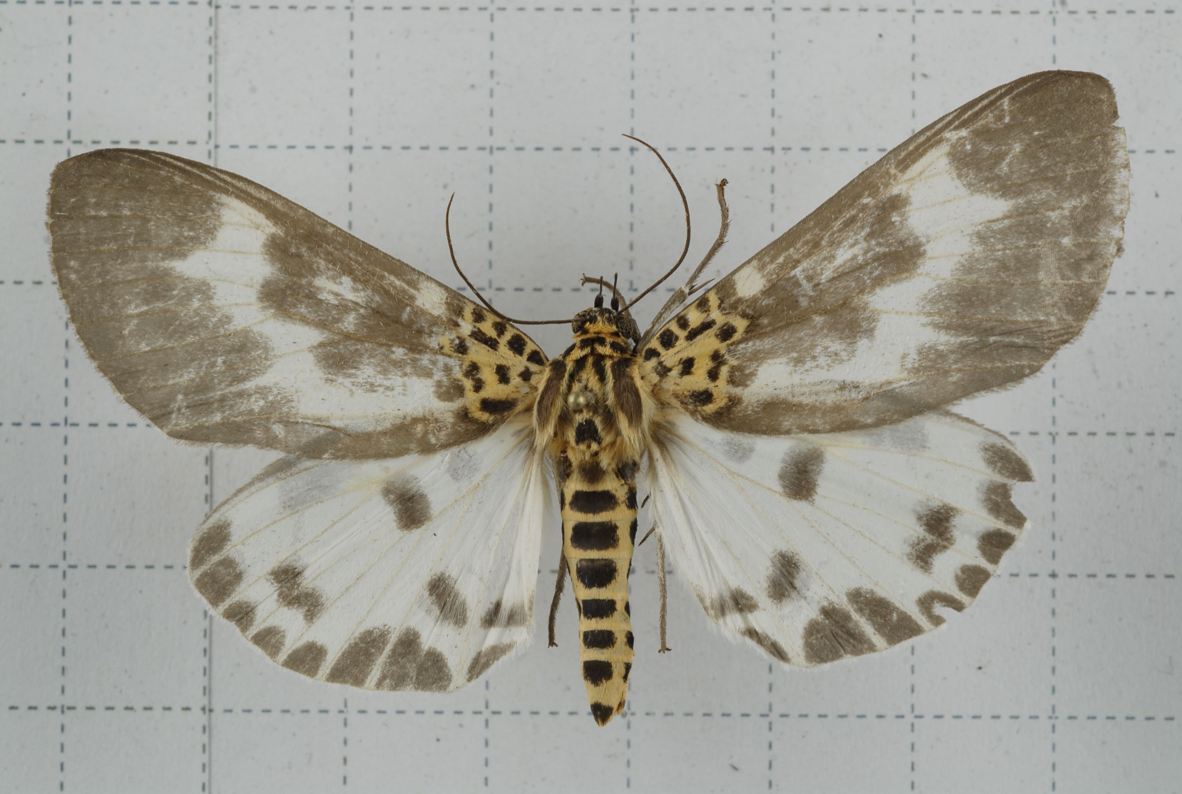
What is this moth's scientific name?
Asota tortuosa
